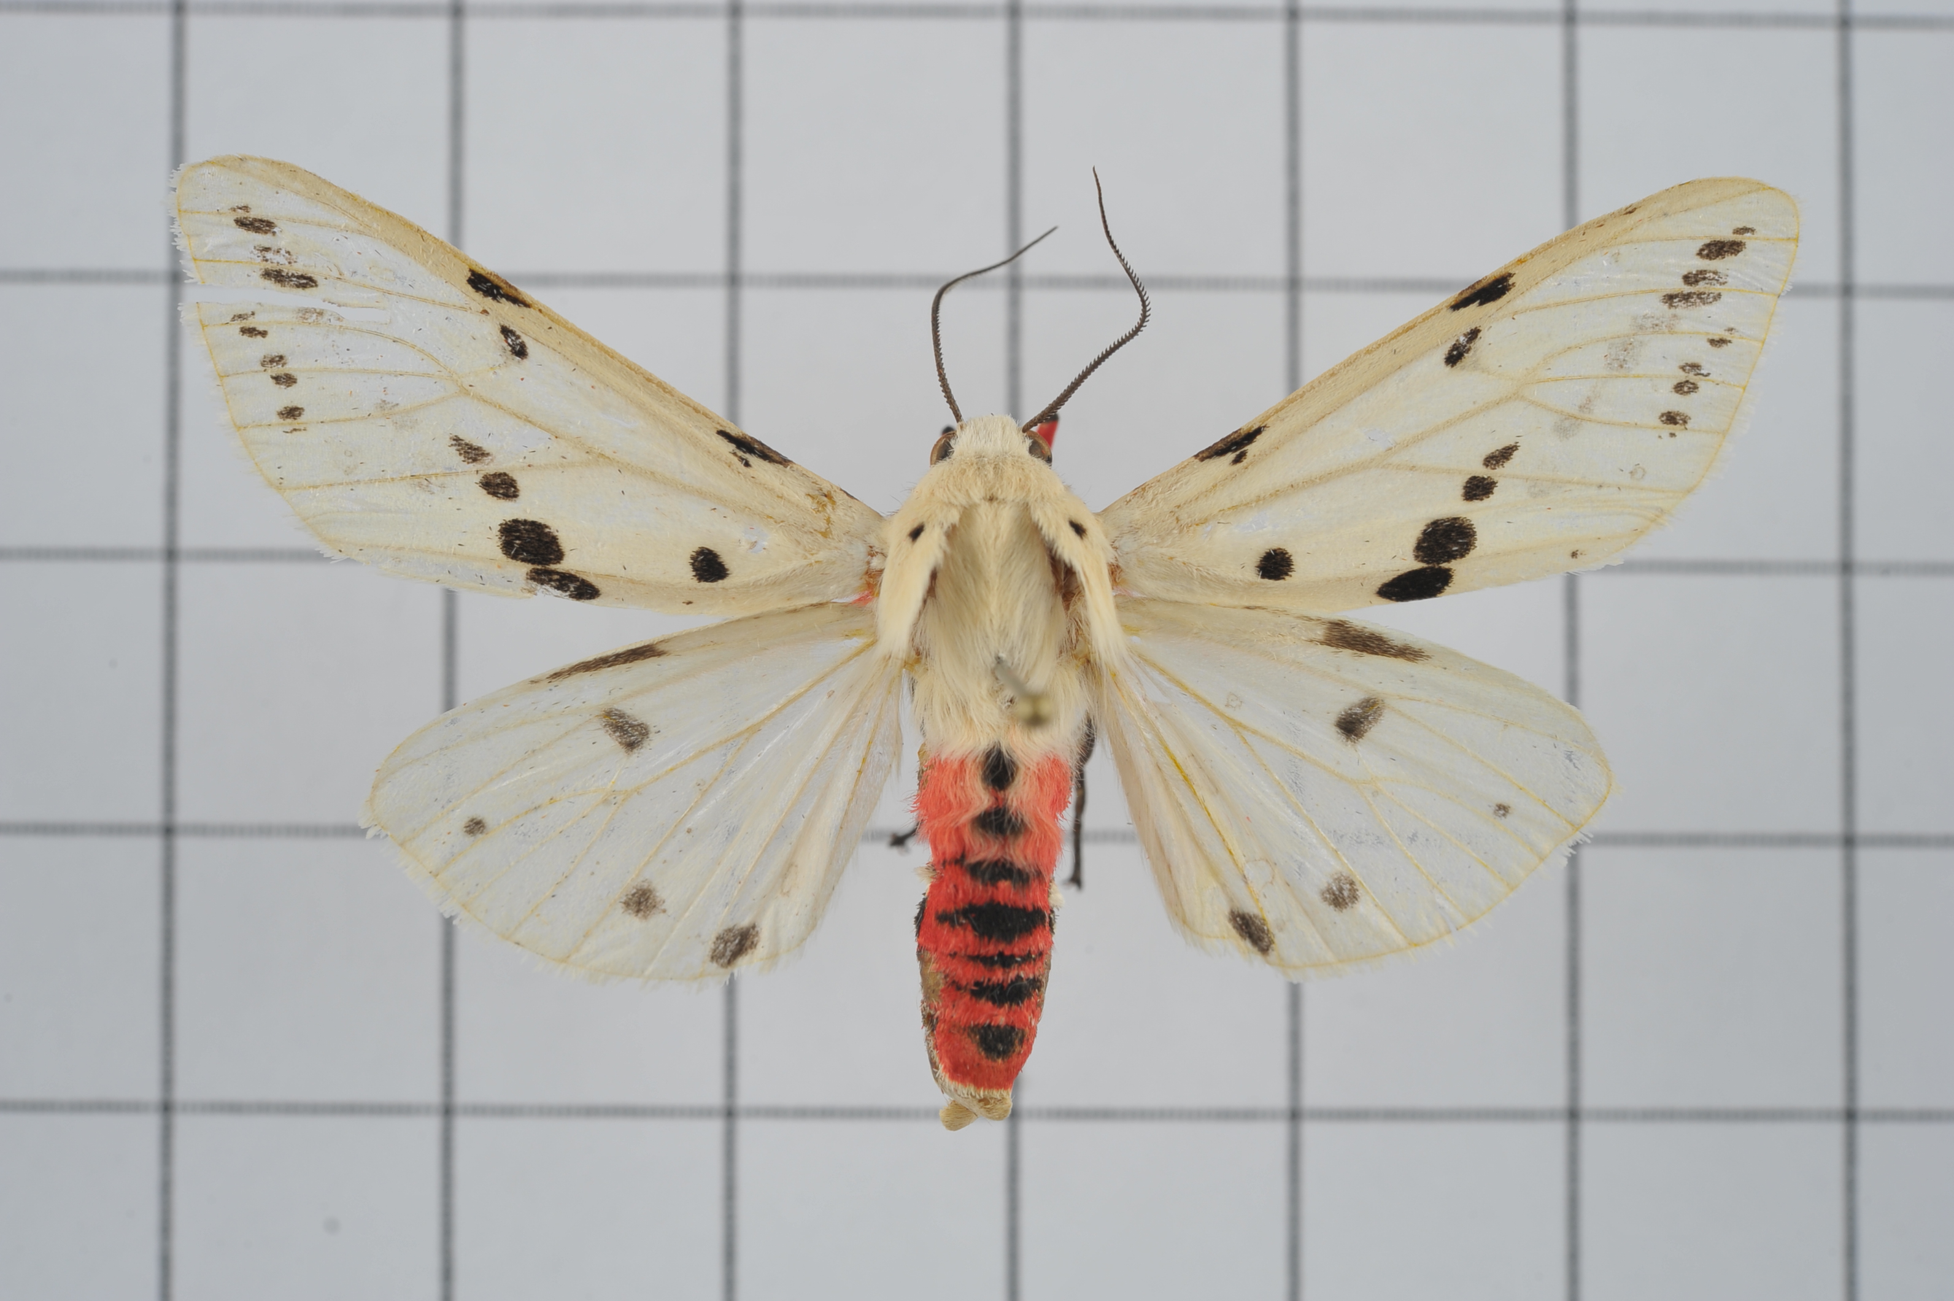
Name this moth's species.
Spilarctia alba kikuchii
